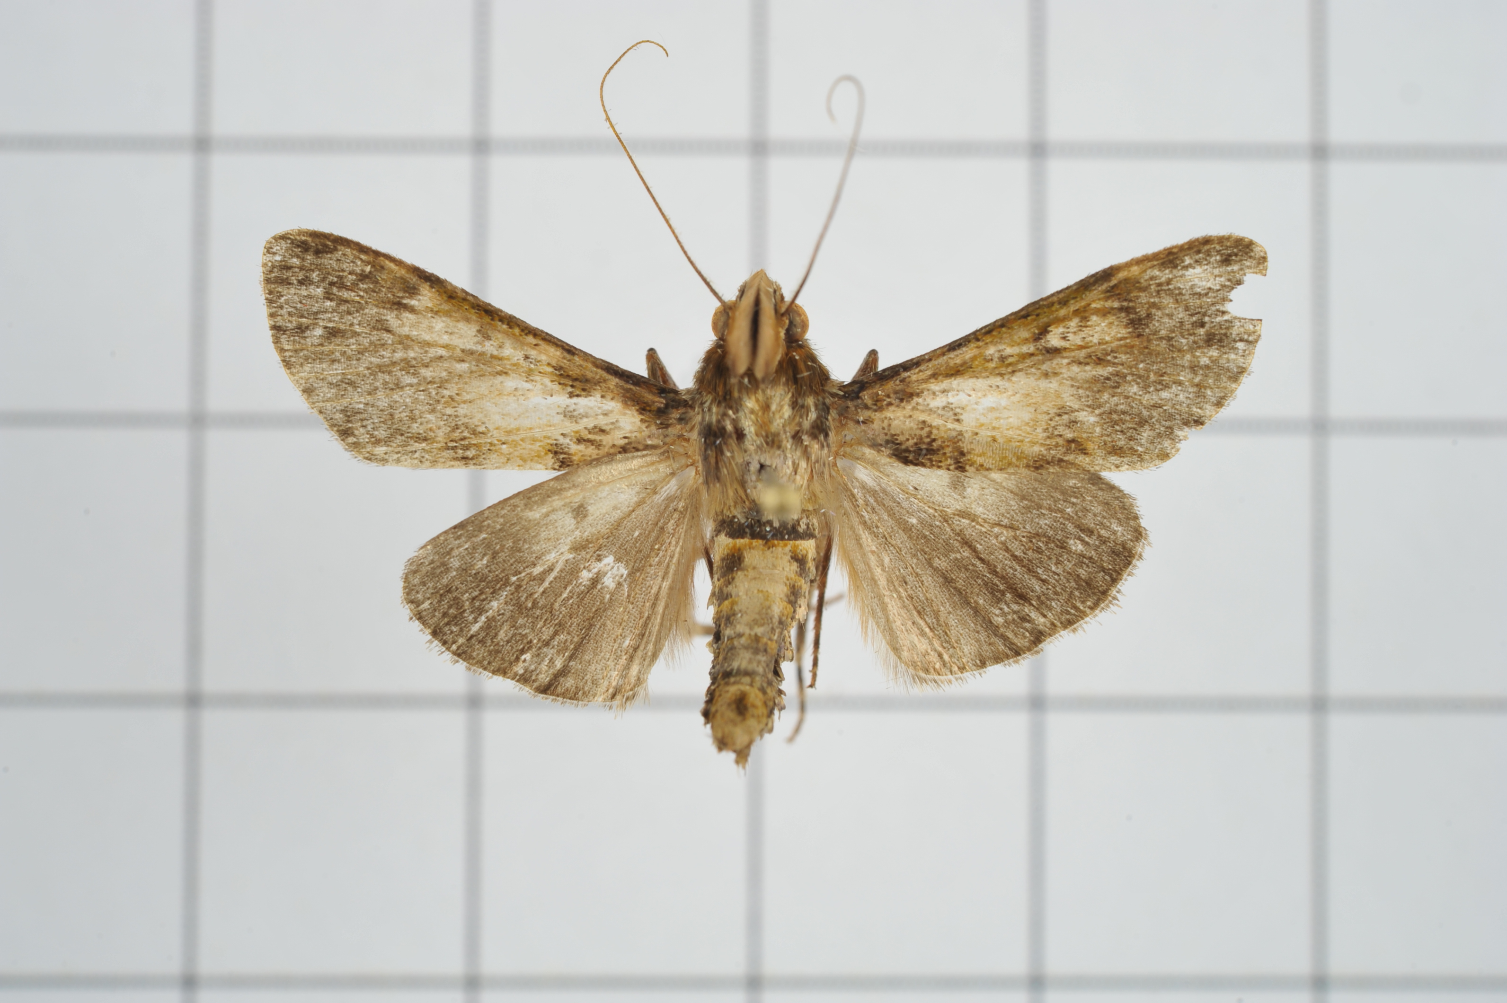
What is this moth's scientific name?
Teliphasa nubilosa
